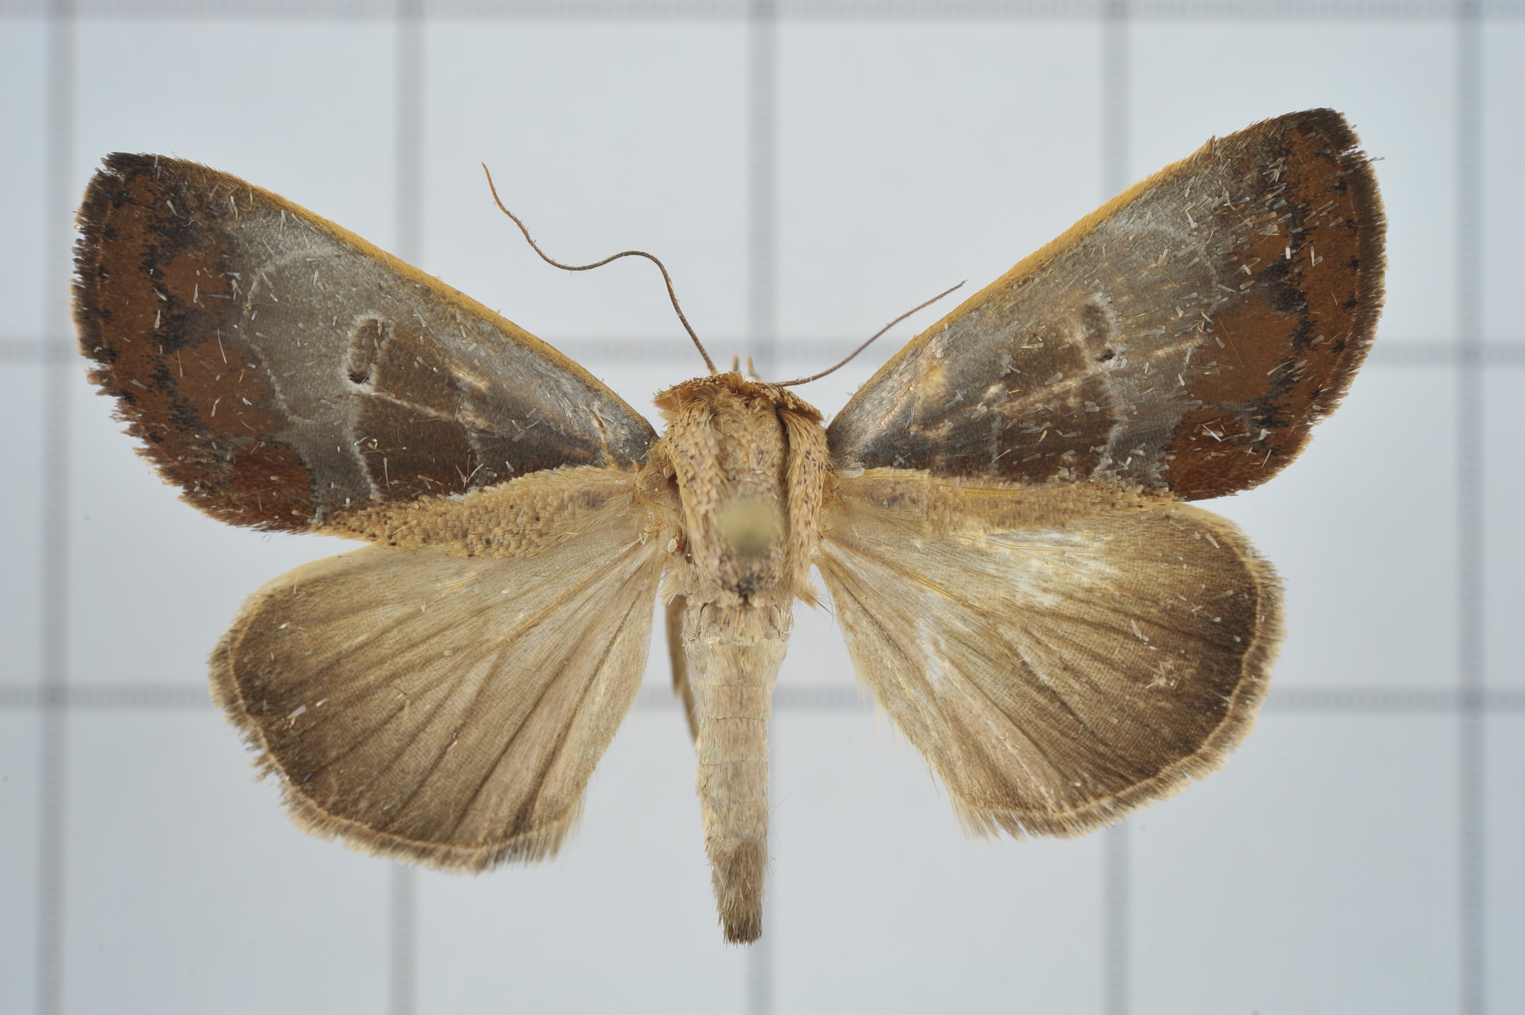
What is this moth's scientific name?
Westermannia elliptica elliptica
